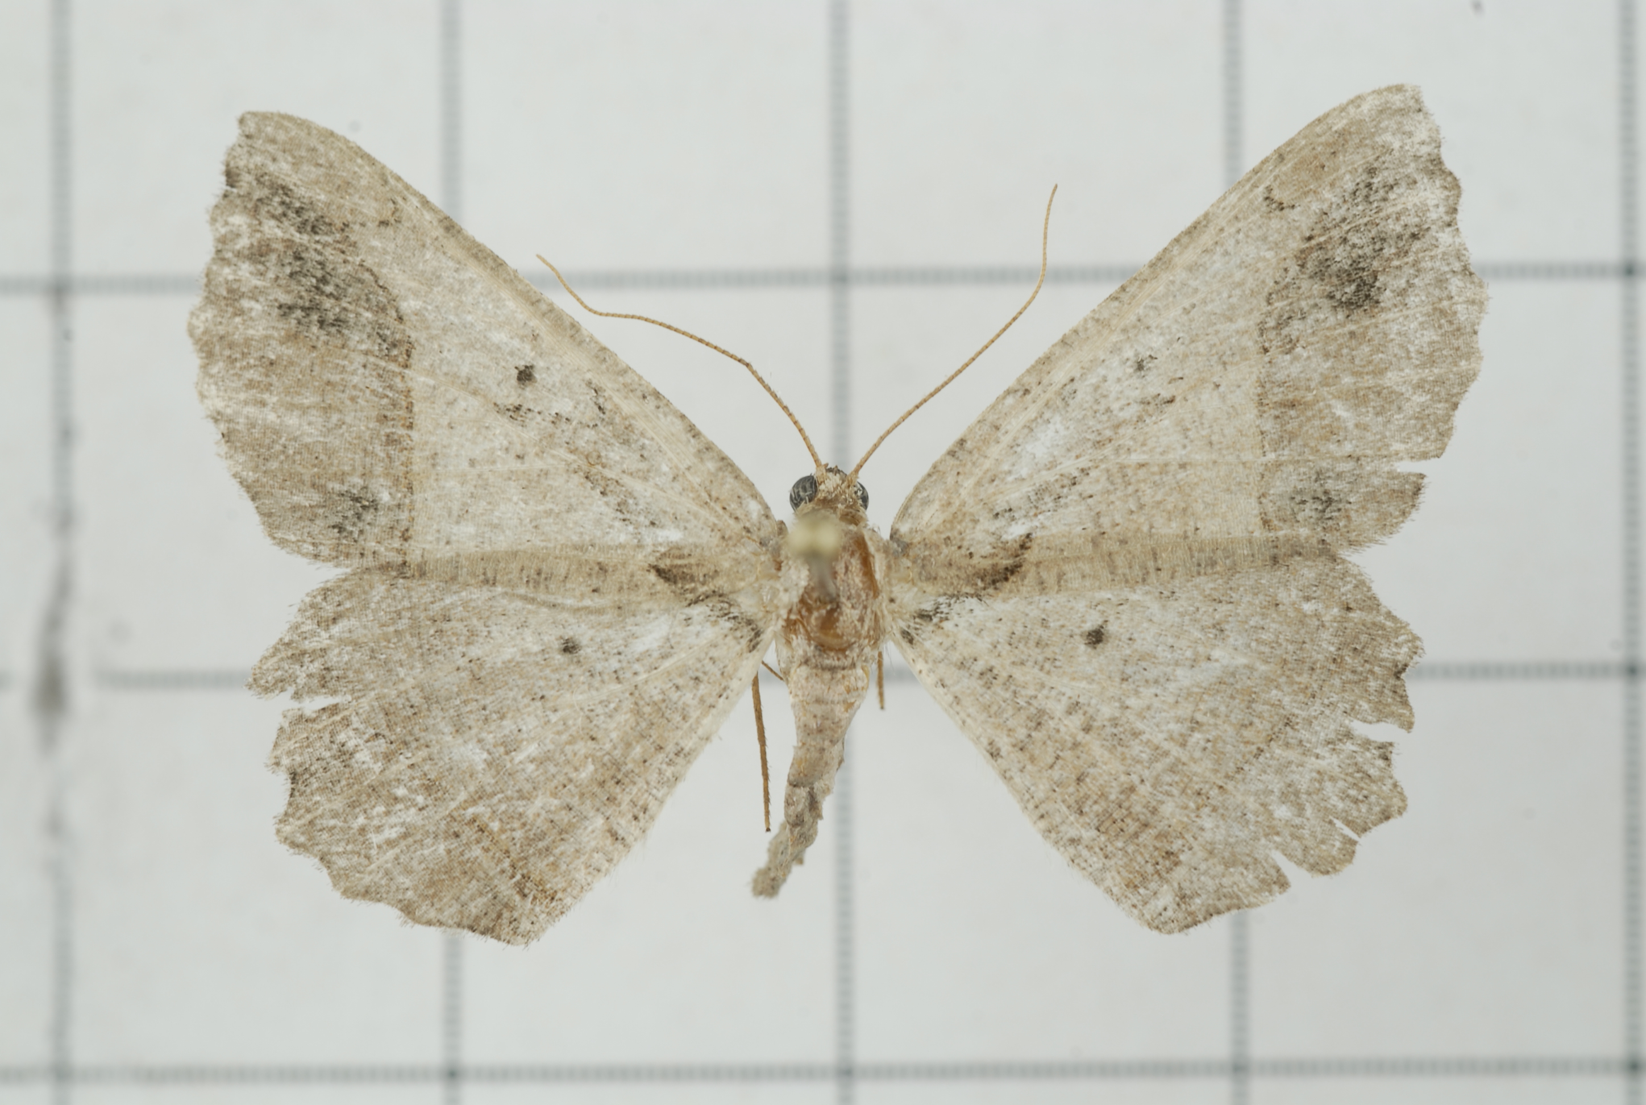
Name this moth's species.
Menophra taiwana
